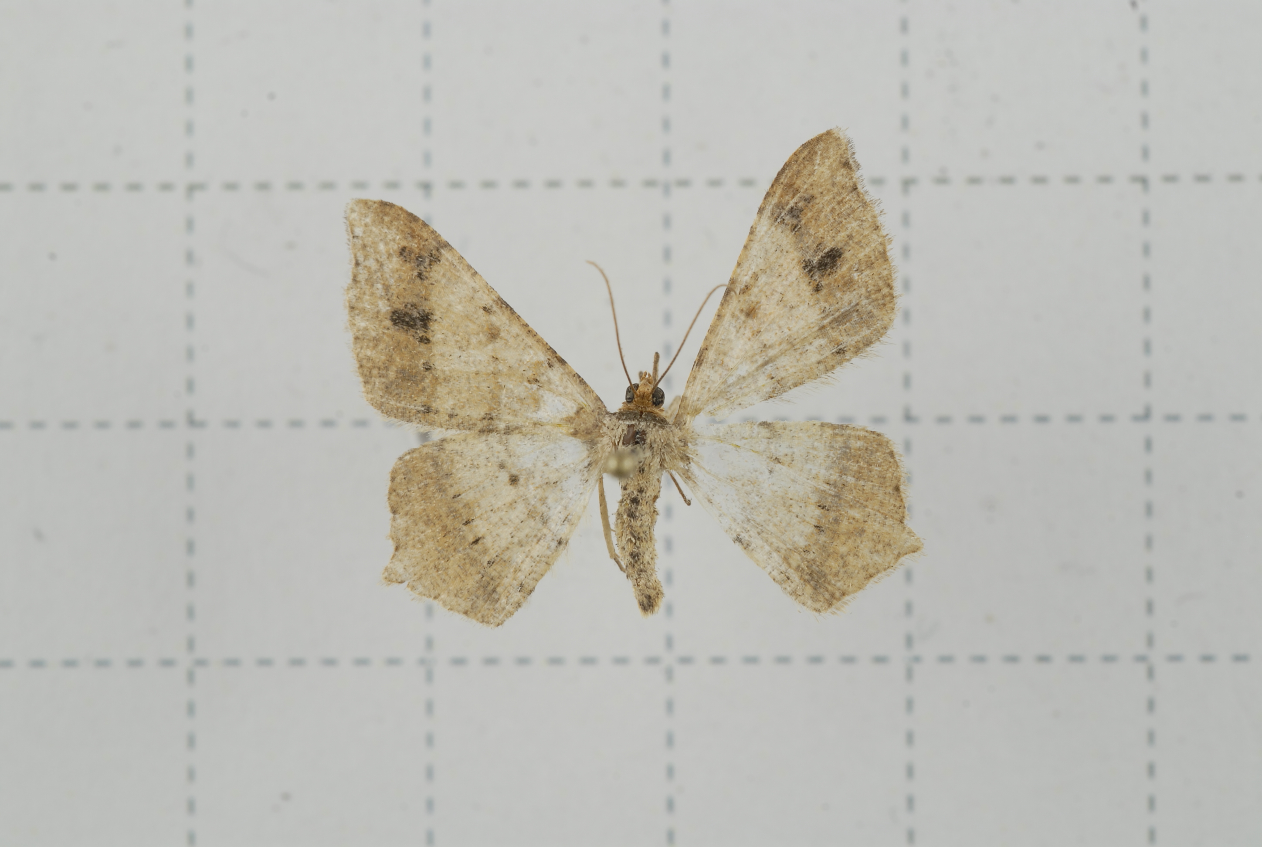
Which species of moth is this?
Macaria abydata
